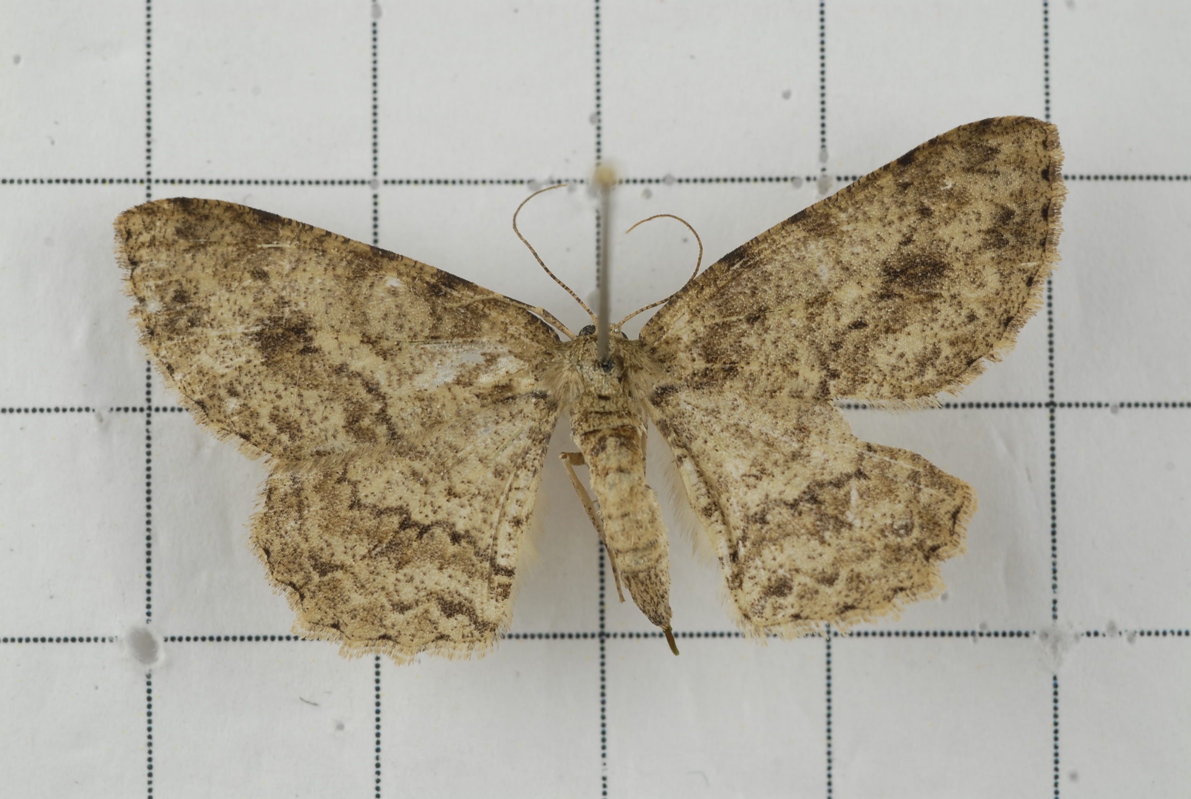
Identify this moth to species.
Ectropis bhurmitra
